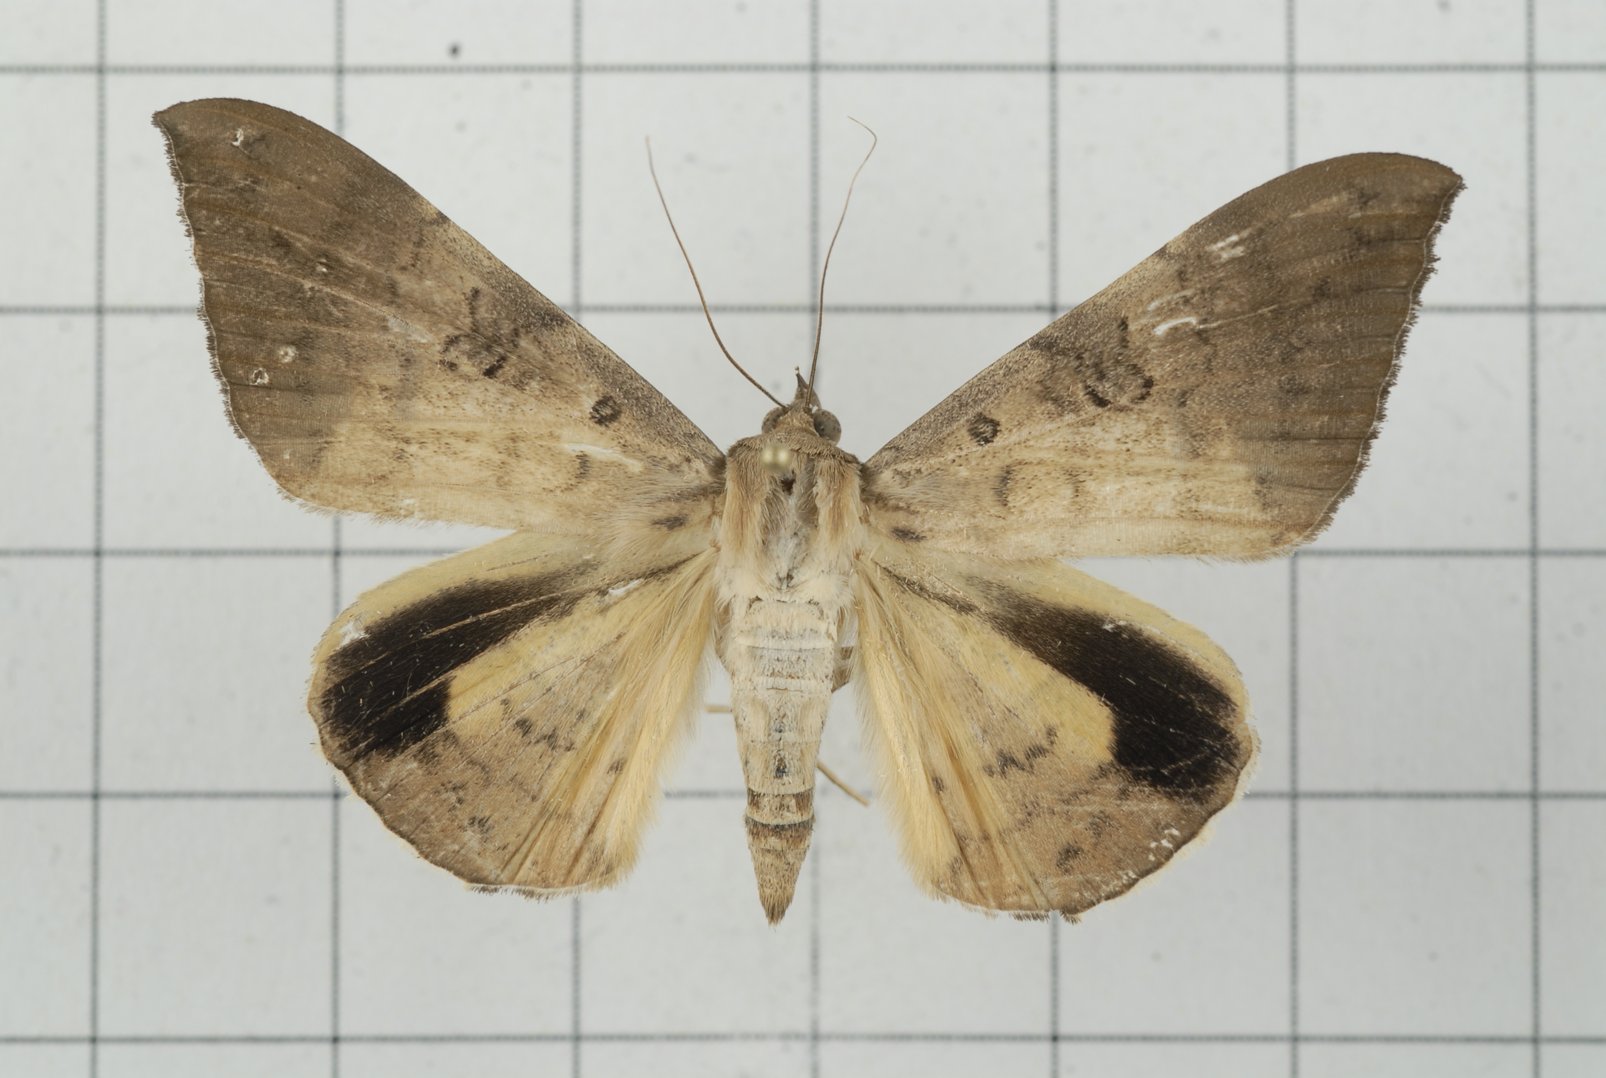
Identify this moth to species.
Oxyodes scrobiculata
